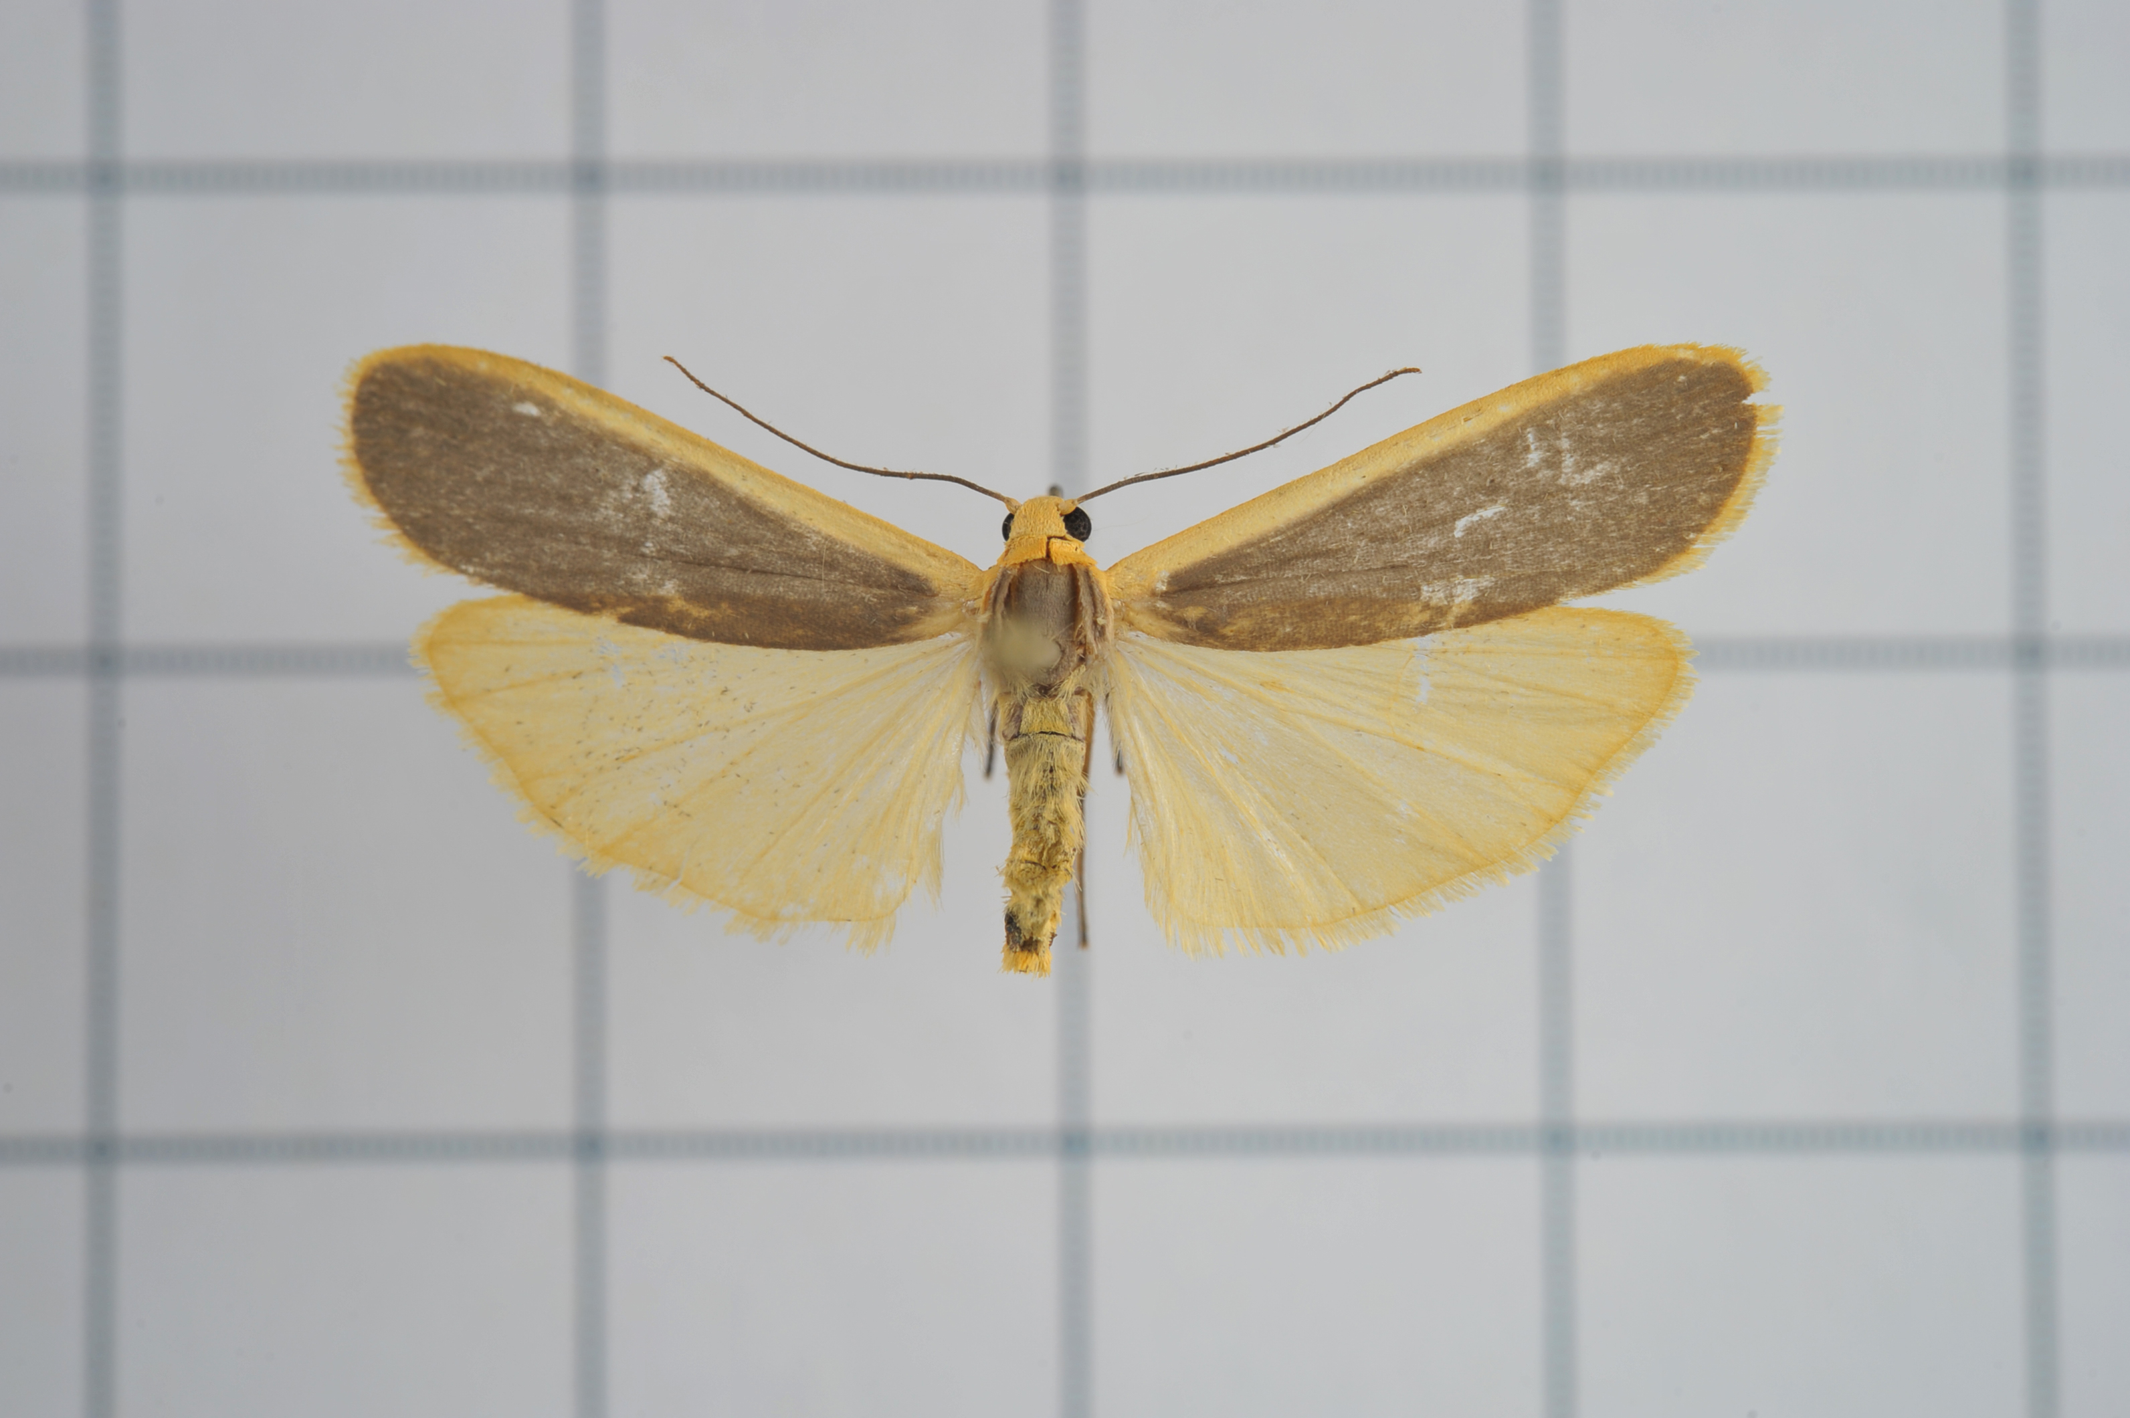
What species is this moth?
Brunia antica
